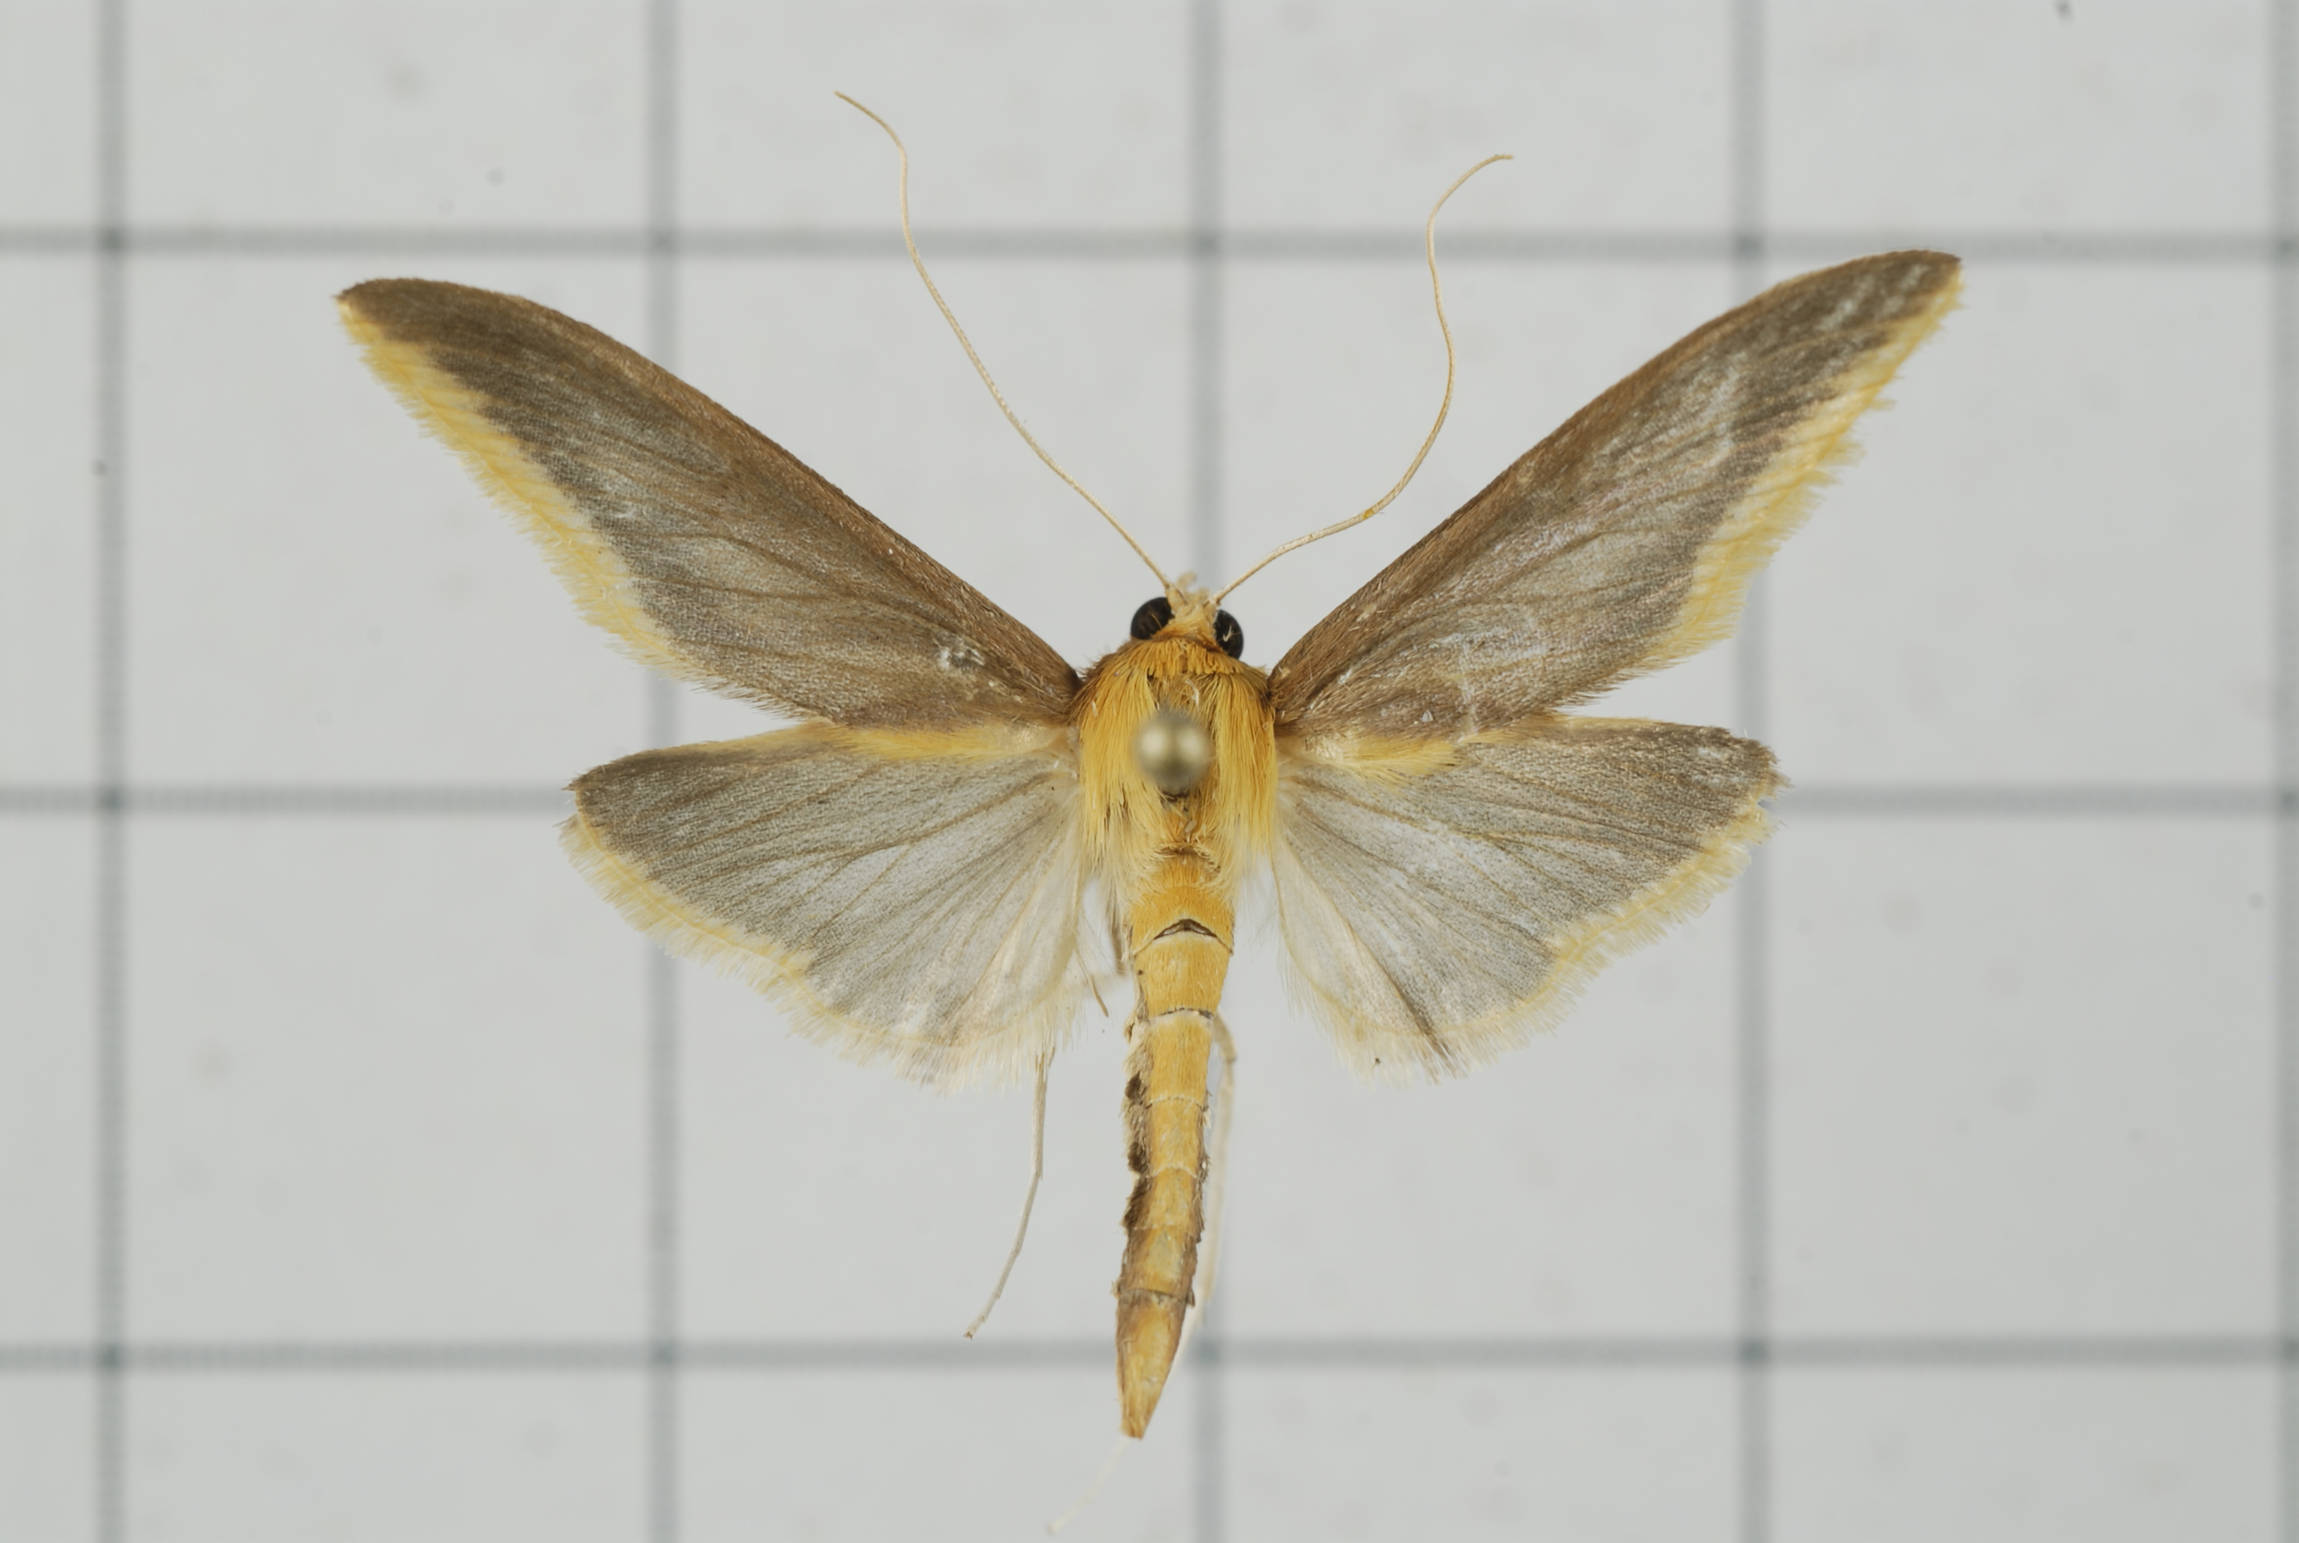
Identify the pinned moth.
Circobotys aurealis
